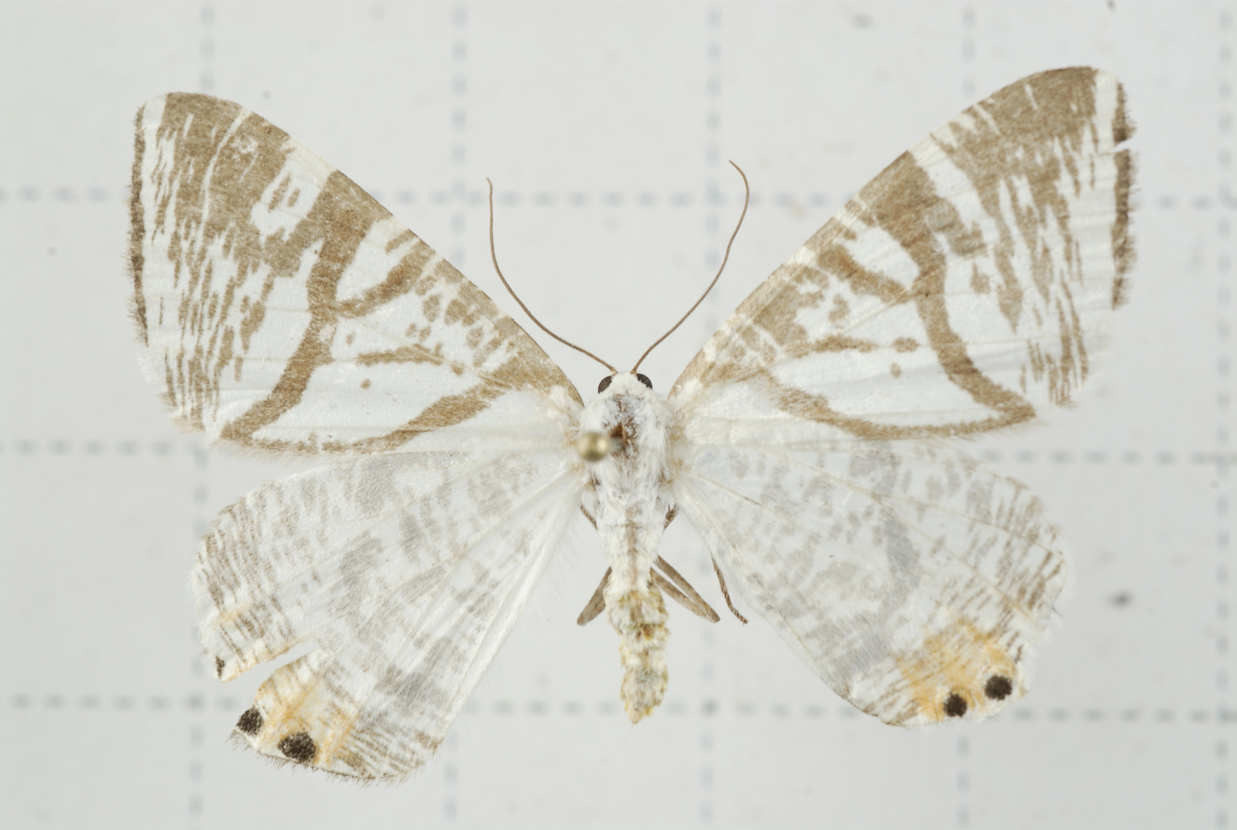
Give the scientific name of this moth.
Ourapteryx ramosa
